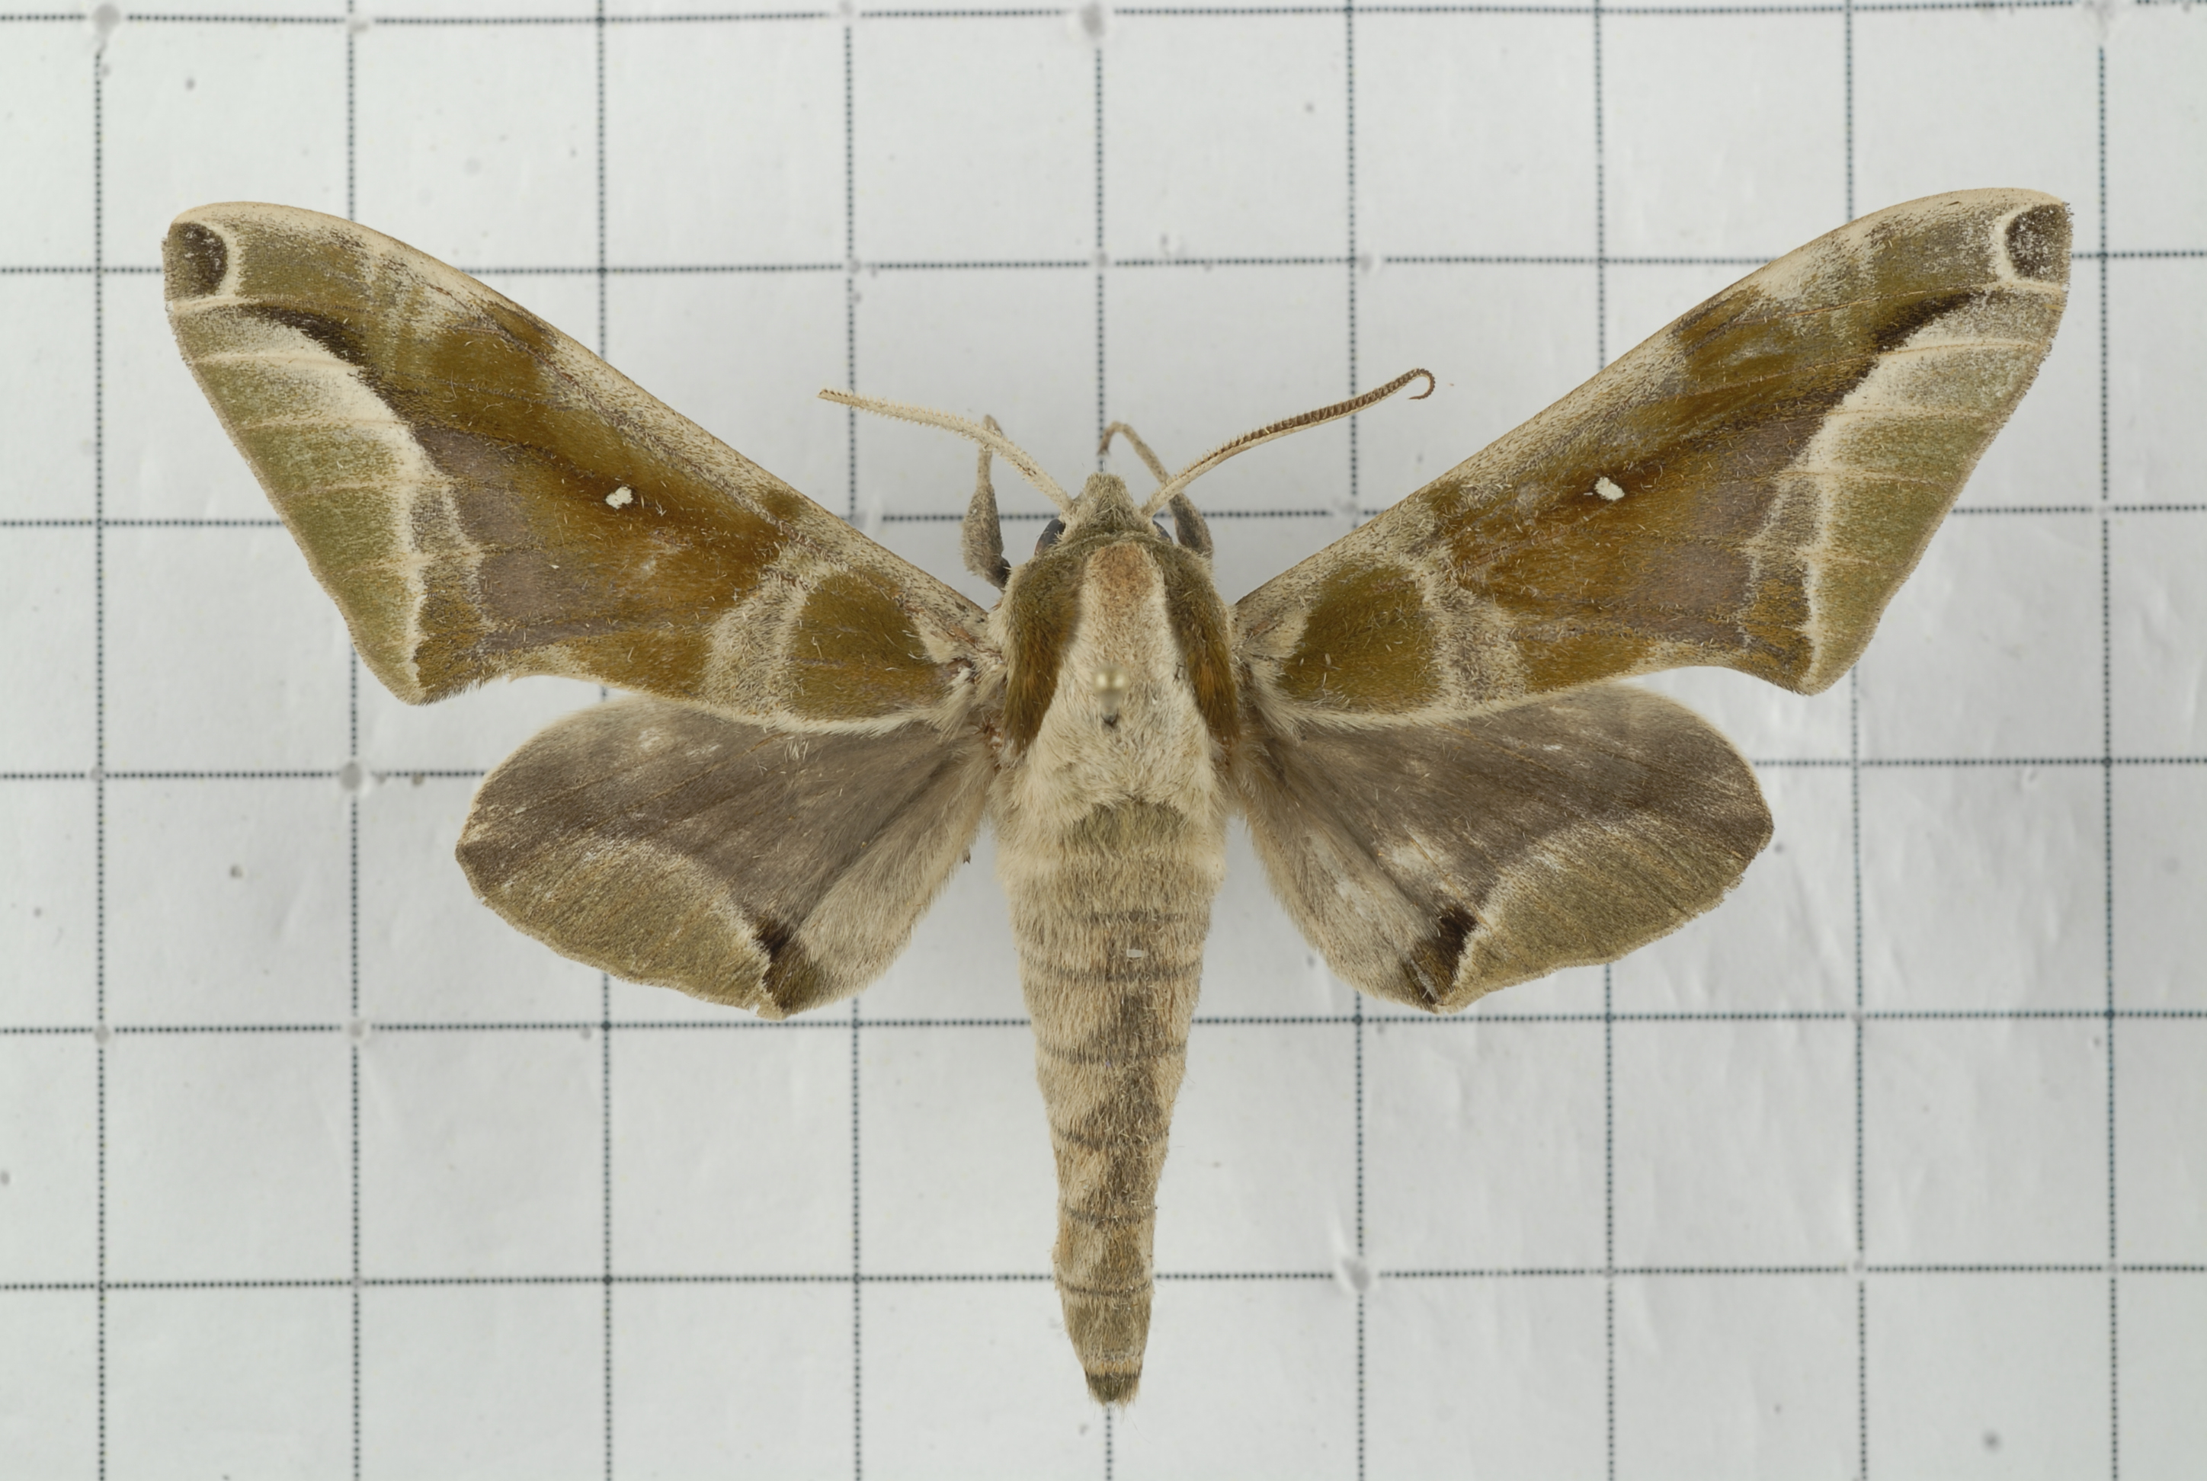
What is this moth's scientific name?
Parum colligata
